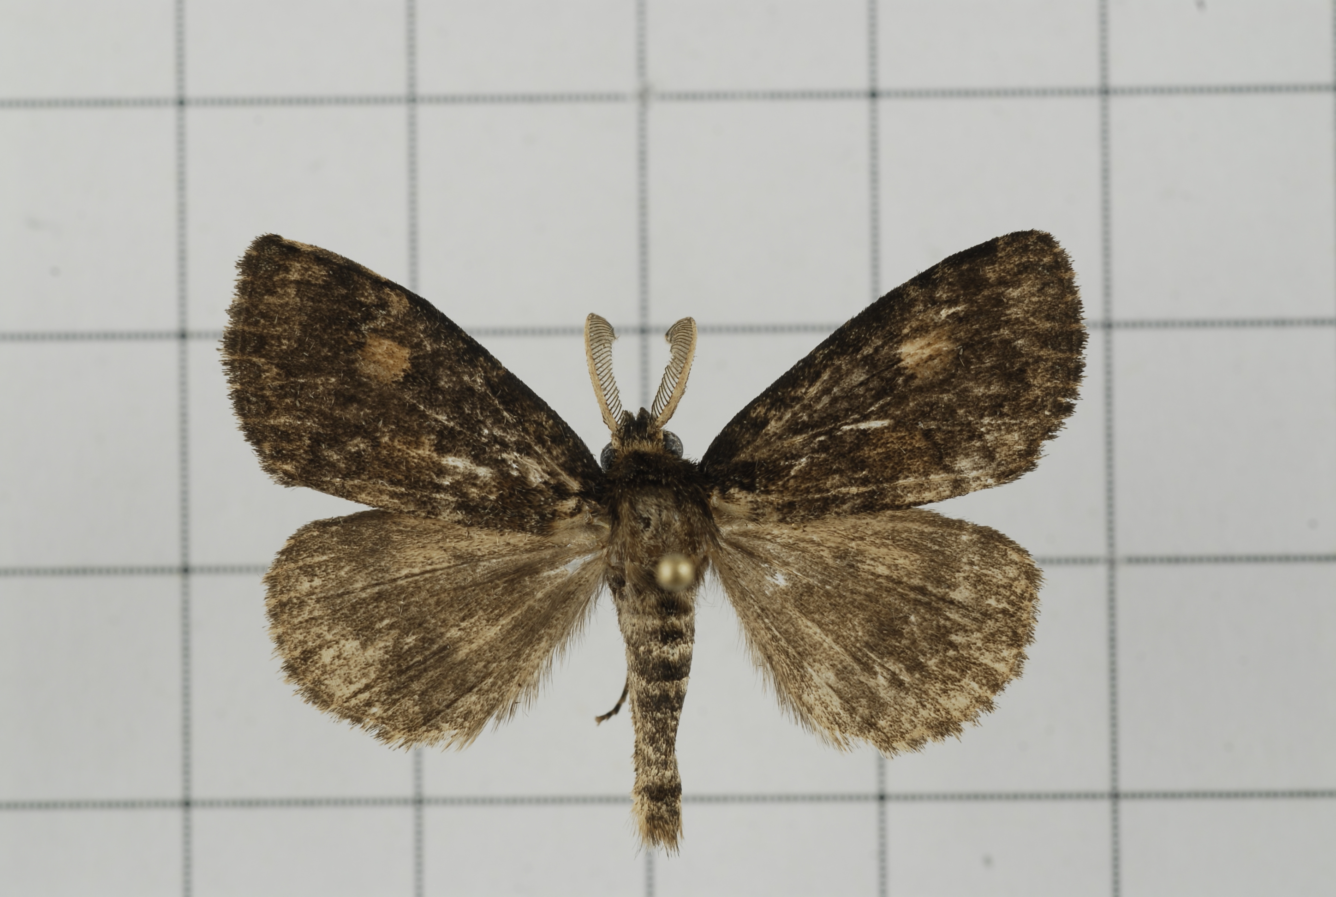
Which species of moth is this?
Ilema kosemponica
